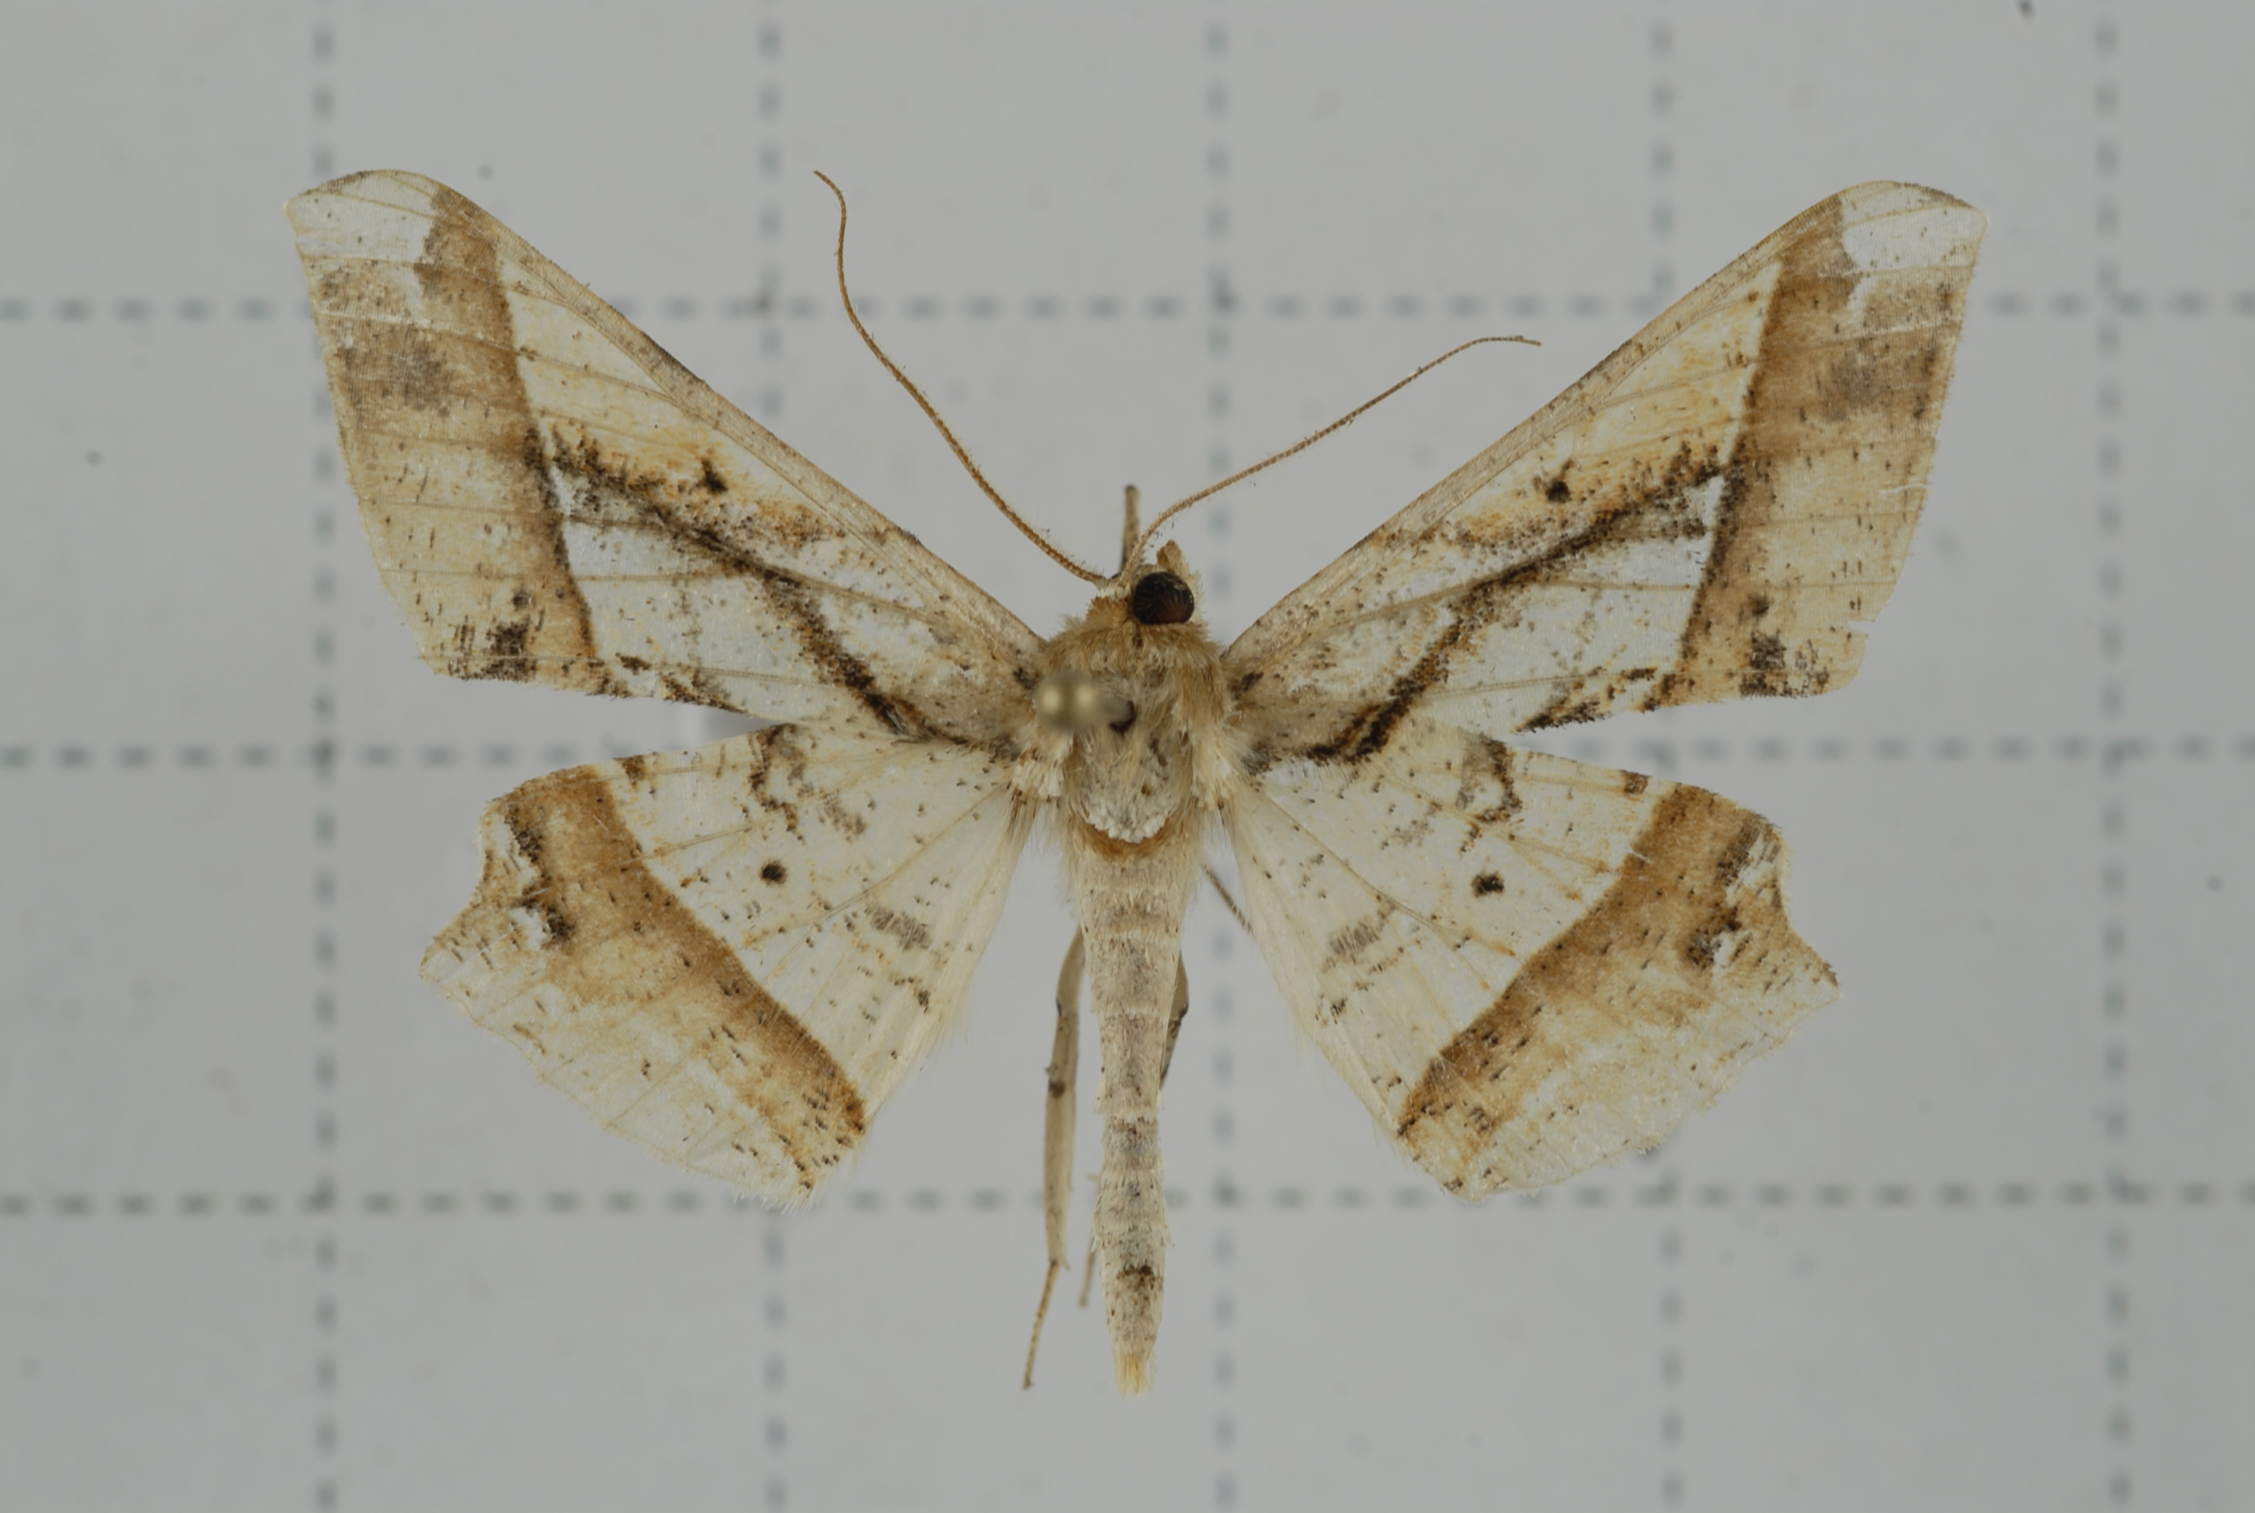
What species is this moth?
Krananda latimarginaria
